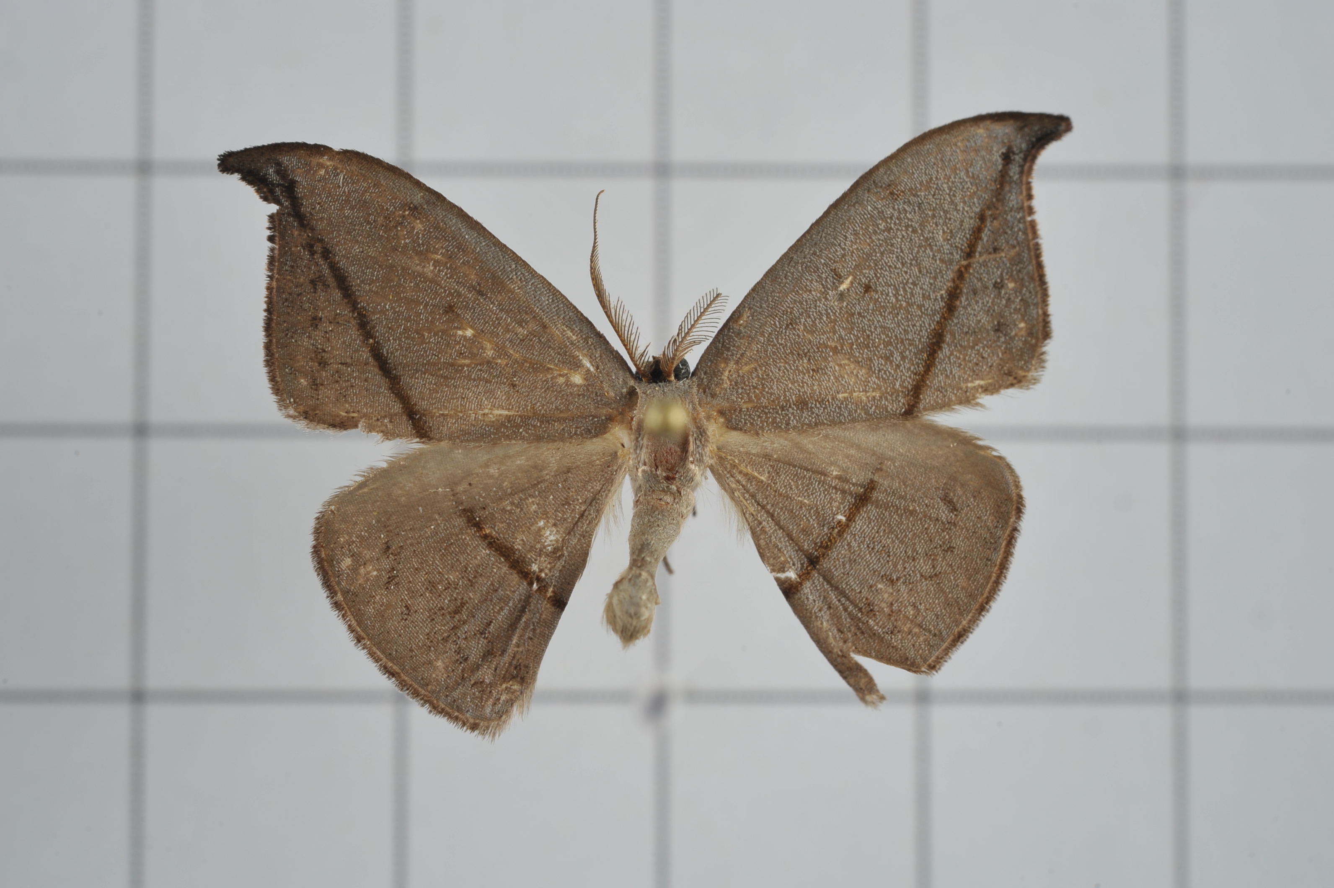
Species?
Albara reversaria opalescens
